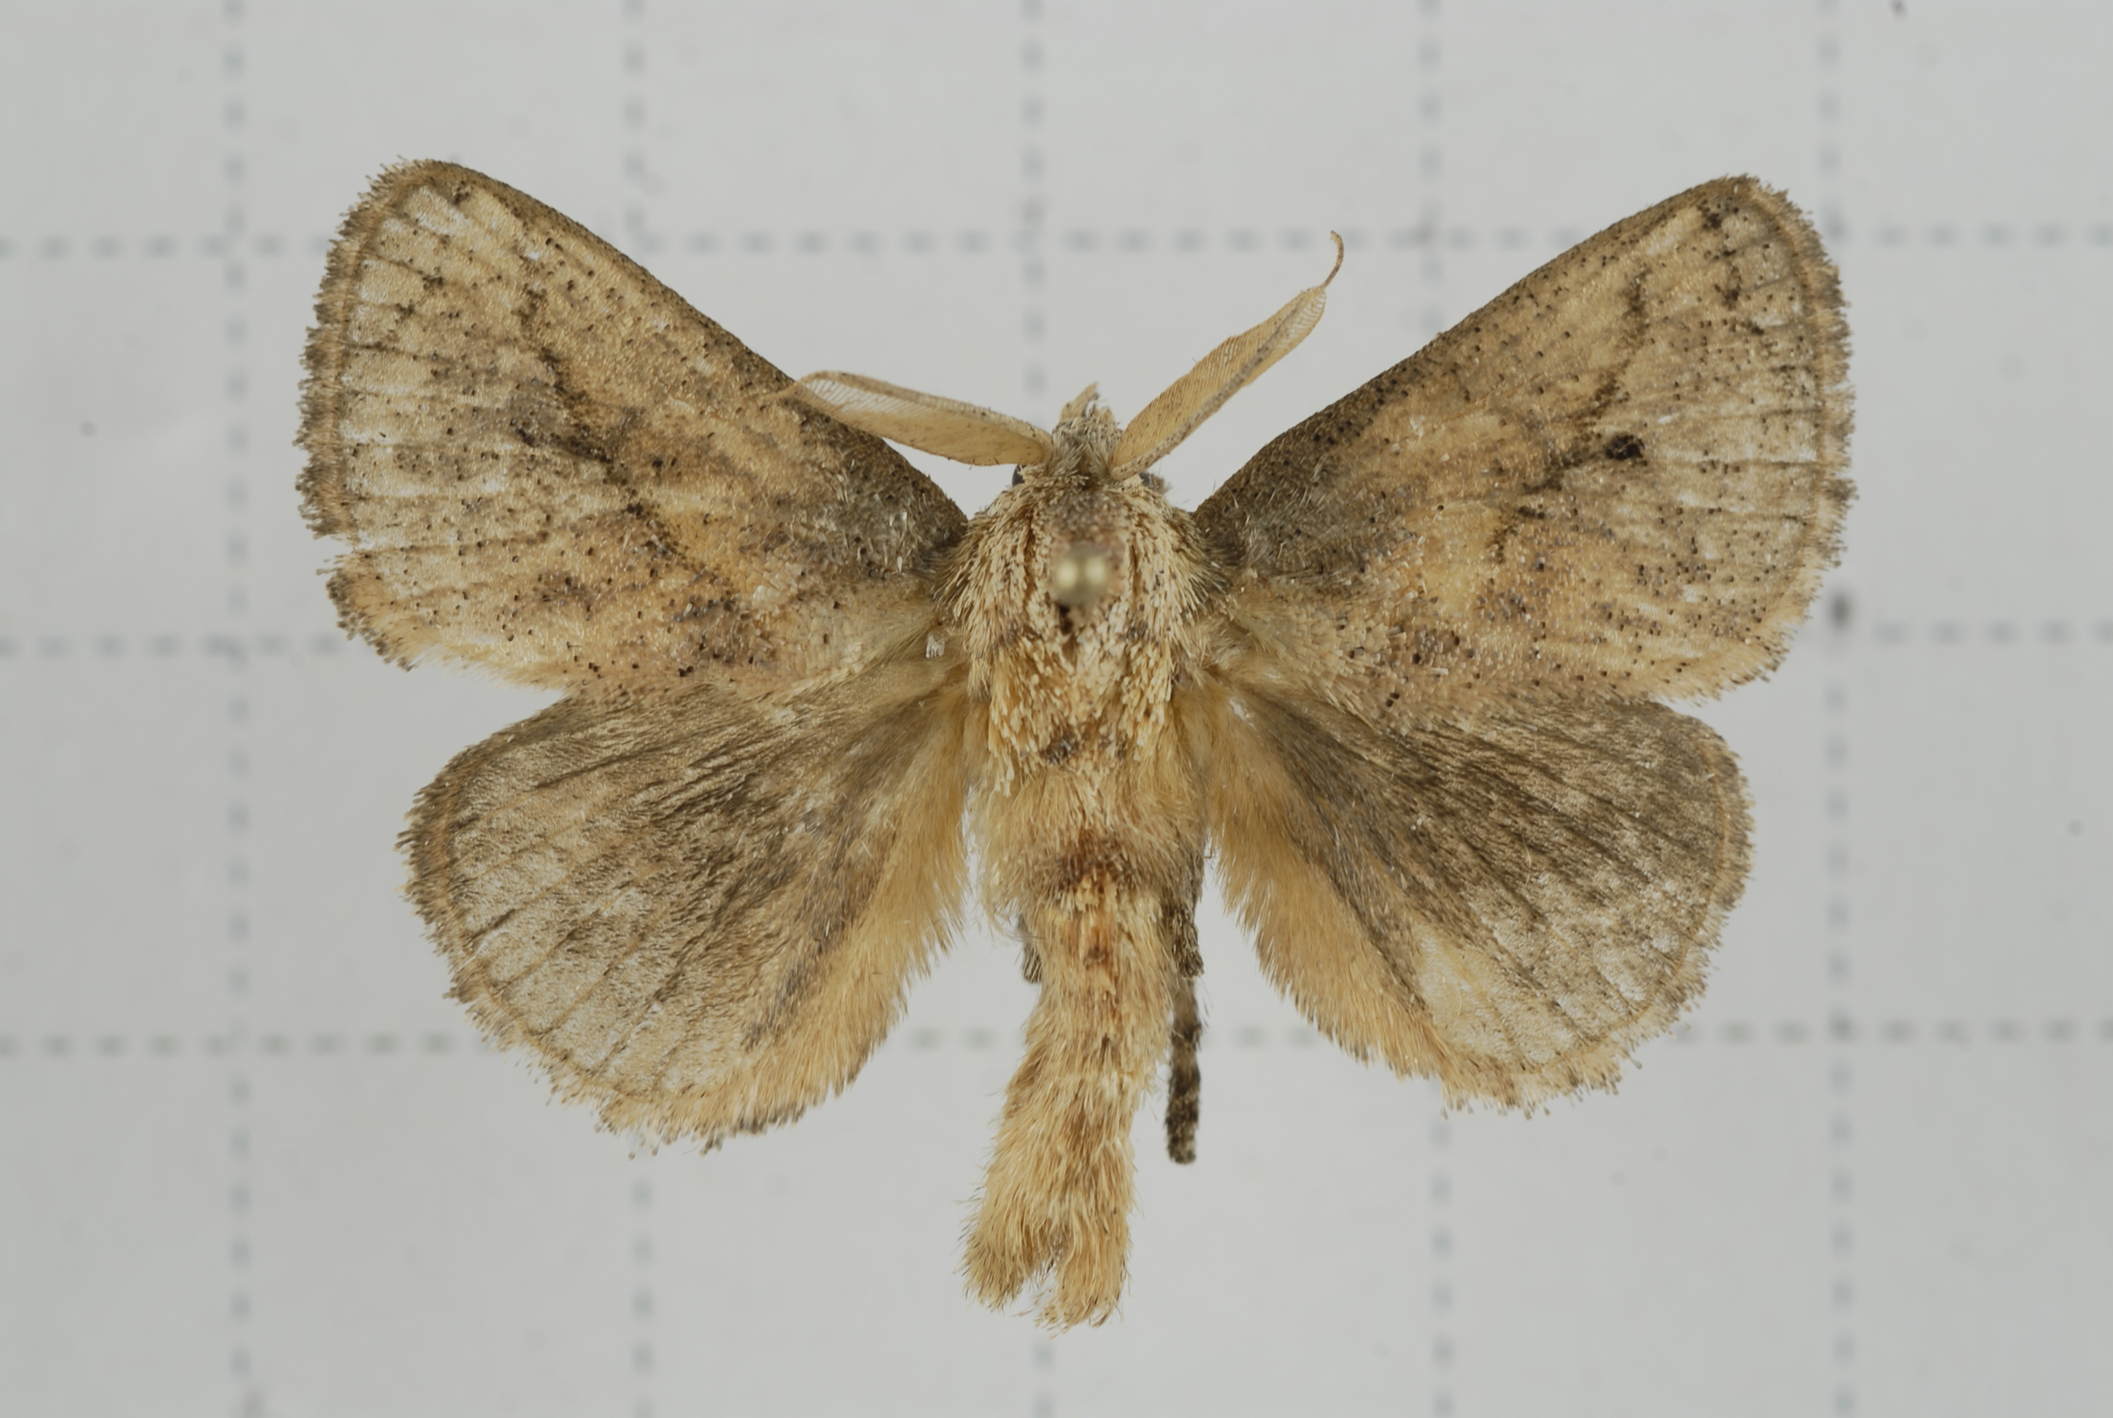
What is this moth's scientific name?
Susica sinensis
